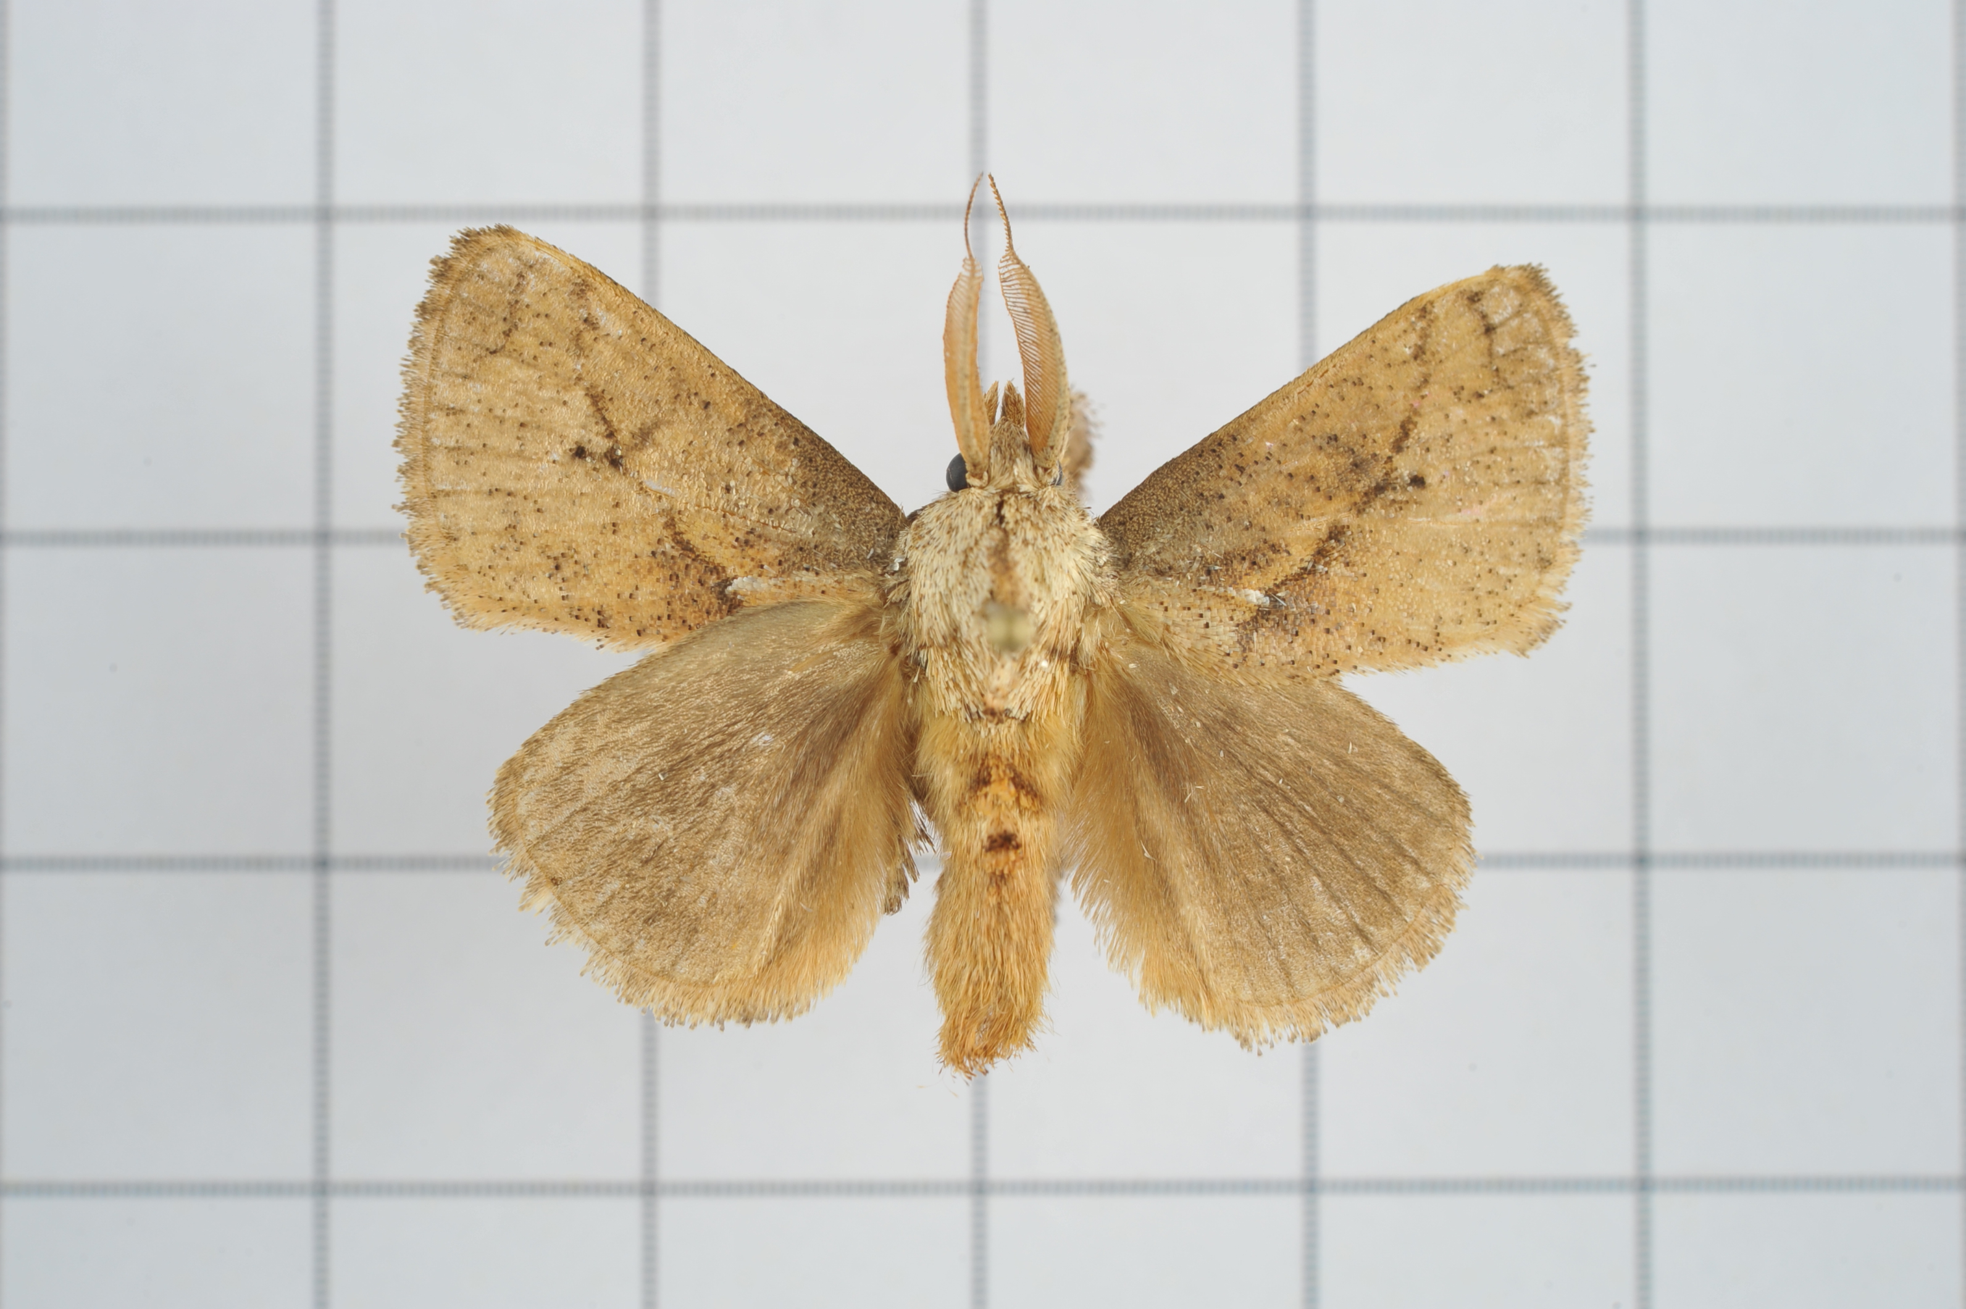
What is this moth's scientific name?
Susica sinensis
